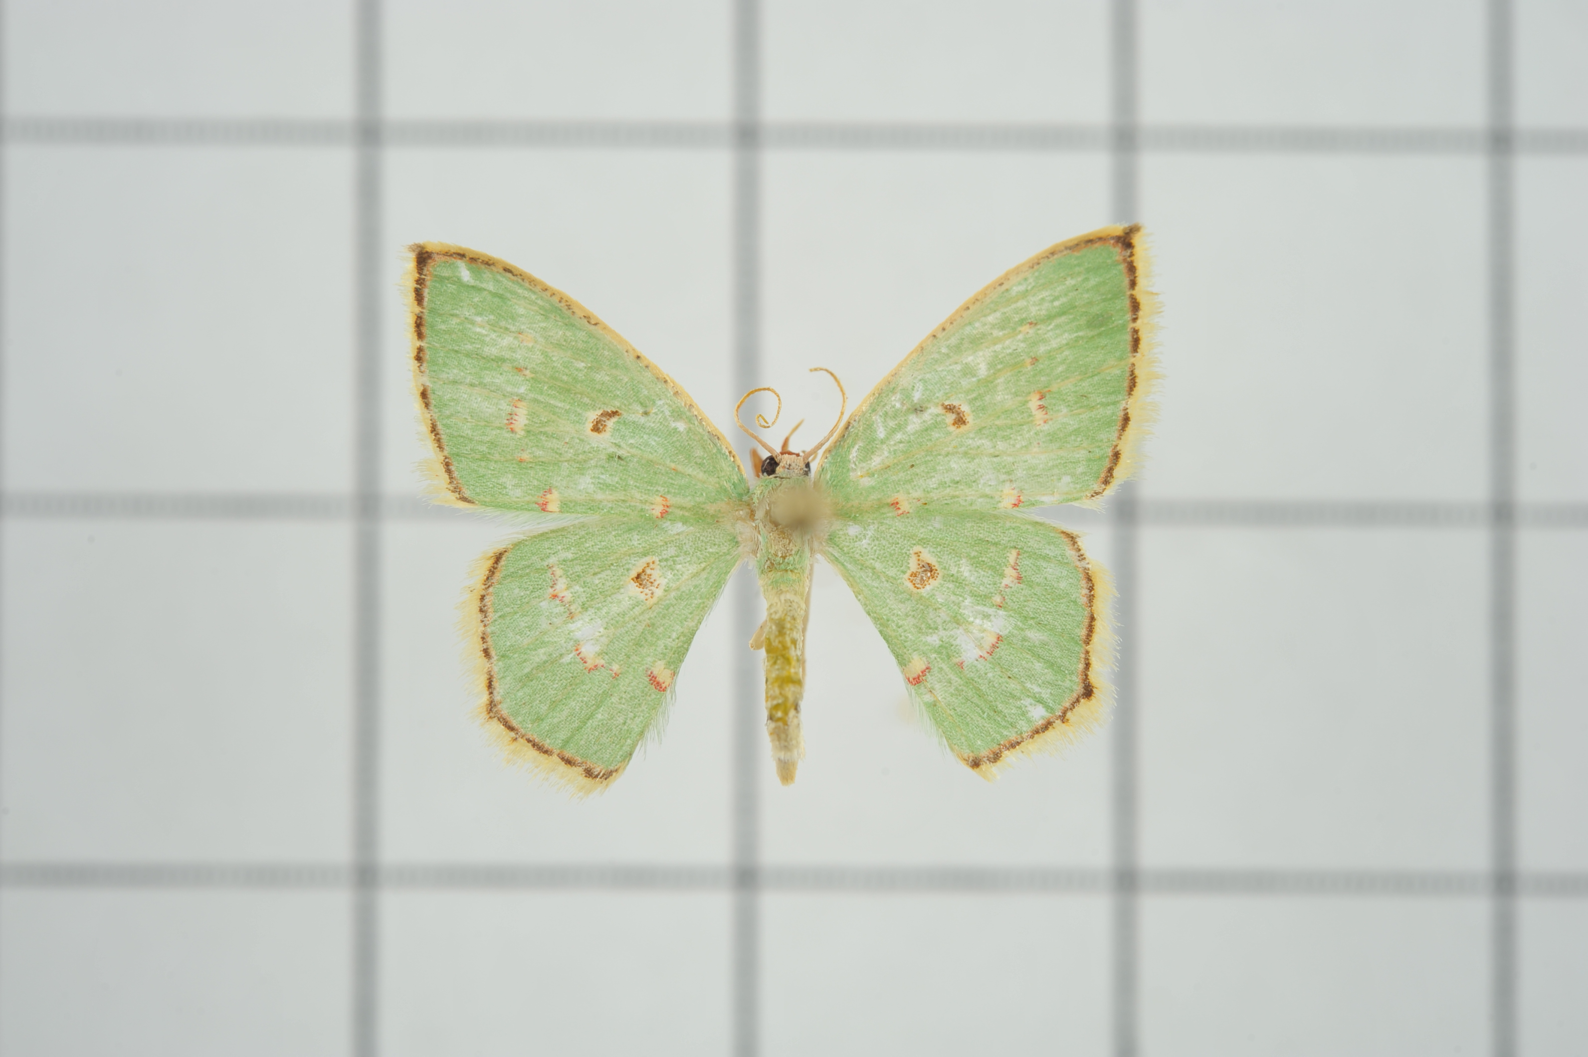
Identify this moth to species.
Comostola subtiliaria
